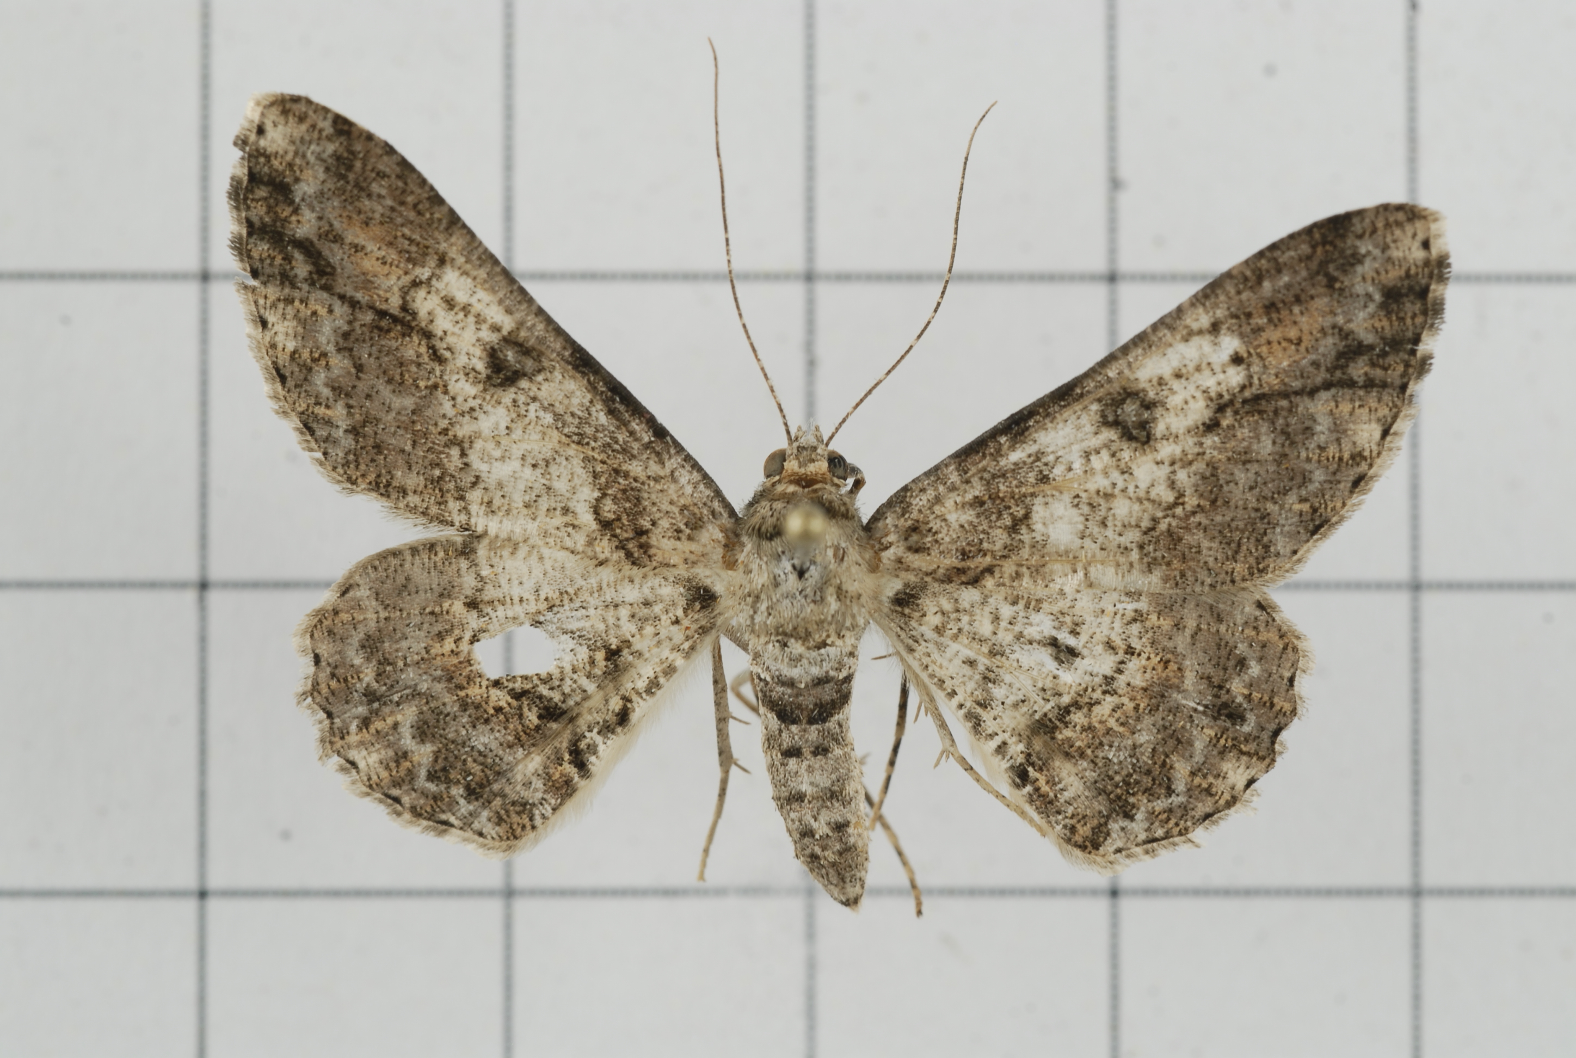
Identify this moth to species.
Cleora alienaria
